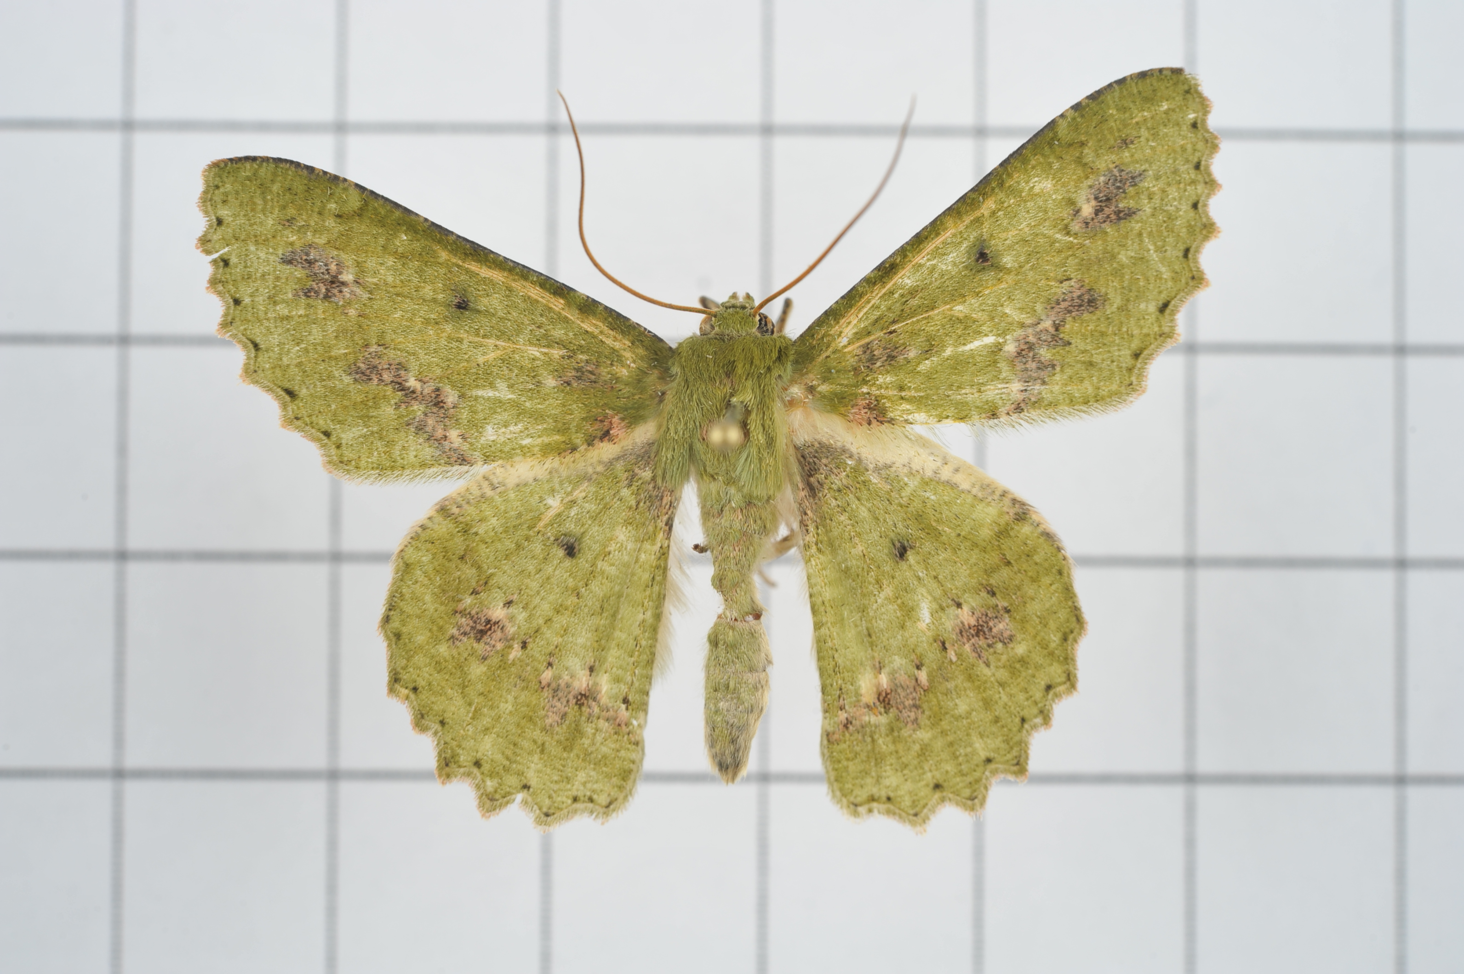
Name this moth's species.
Herochroma cristata
